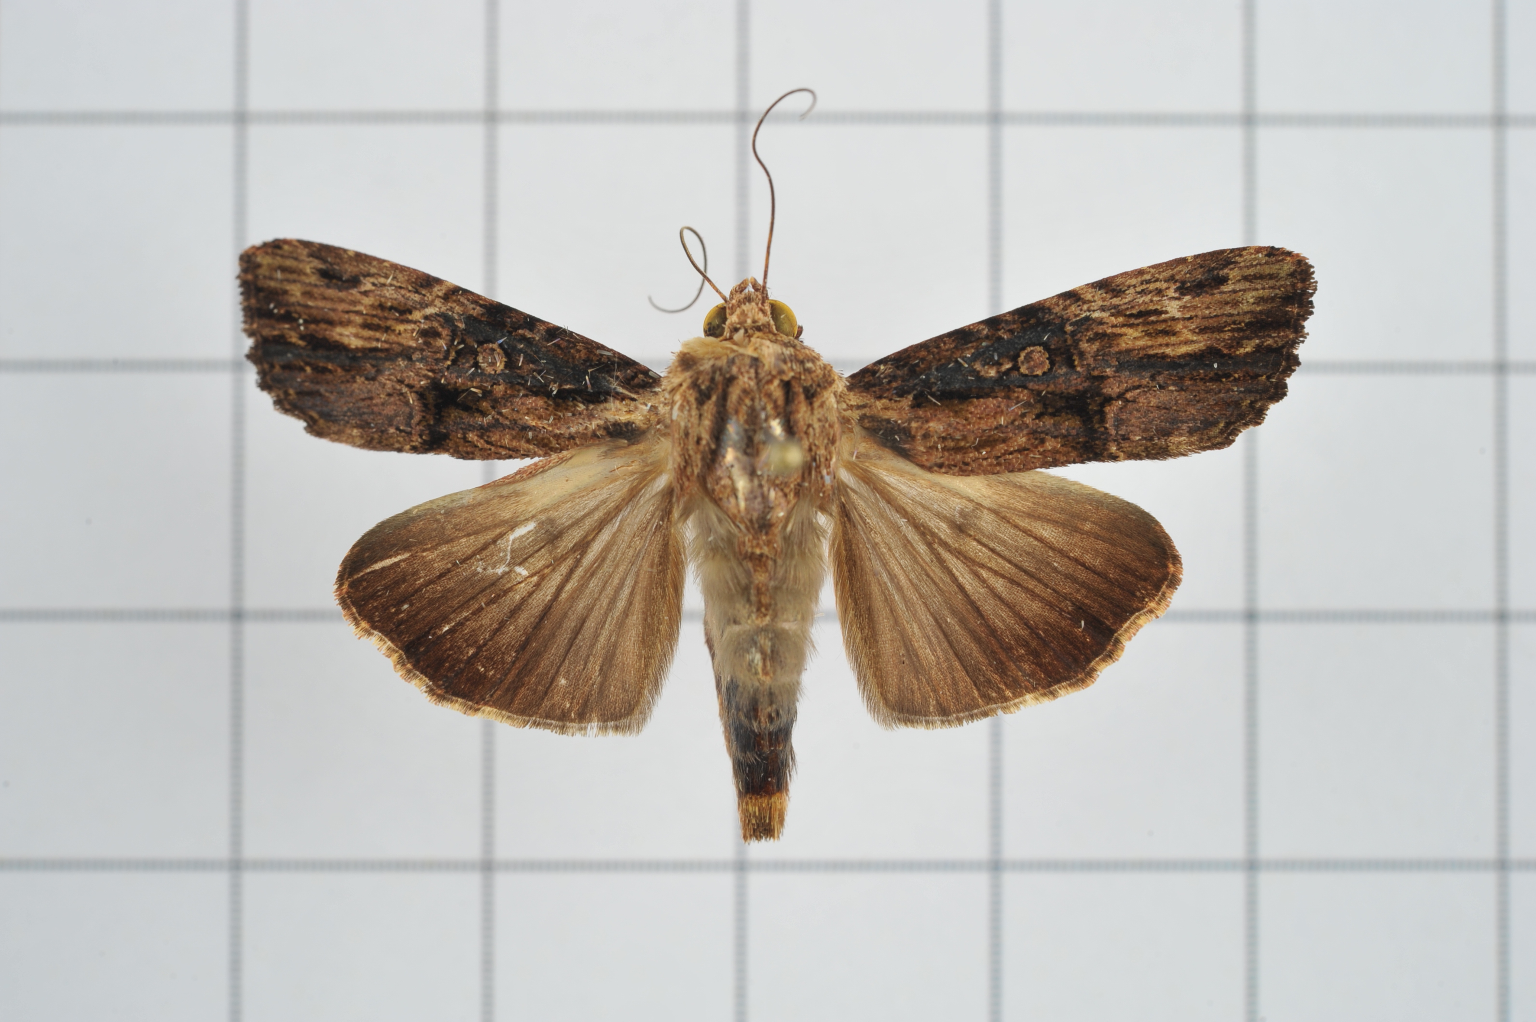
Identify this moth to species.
Magusa tenebrosa
